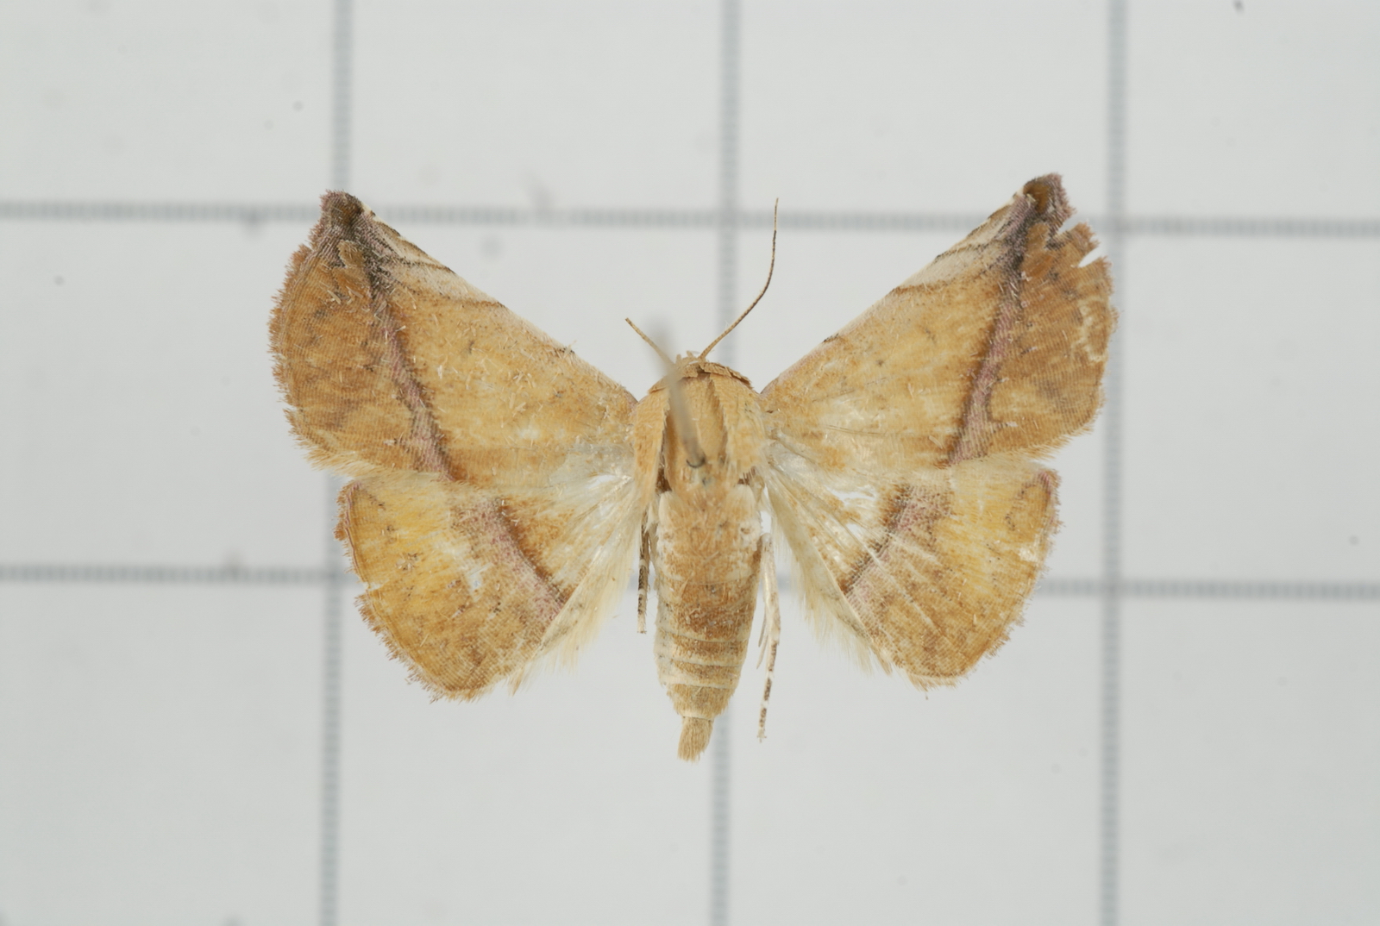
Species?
Eublemma quadrapex
